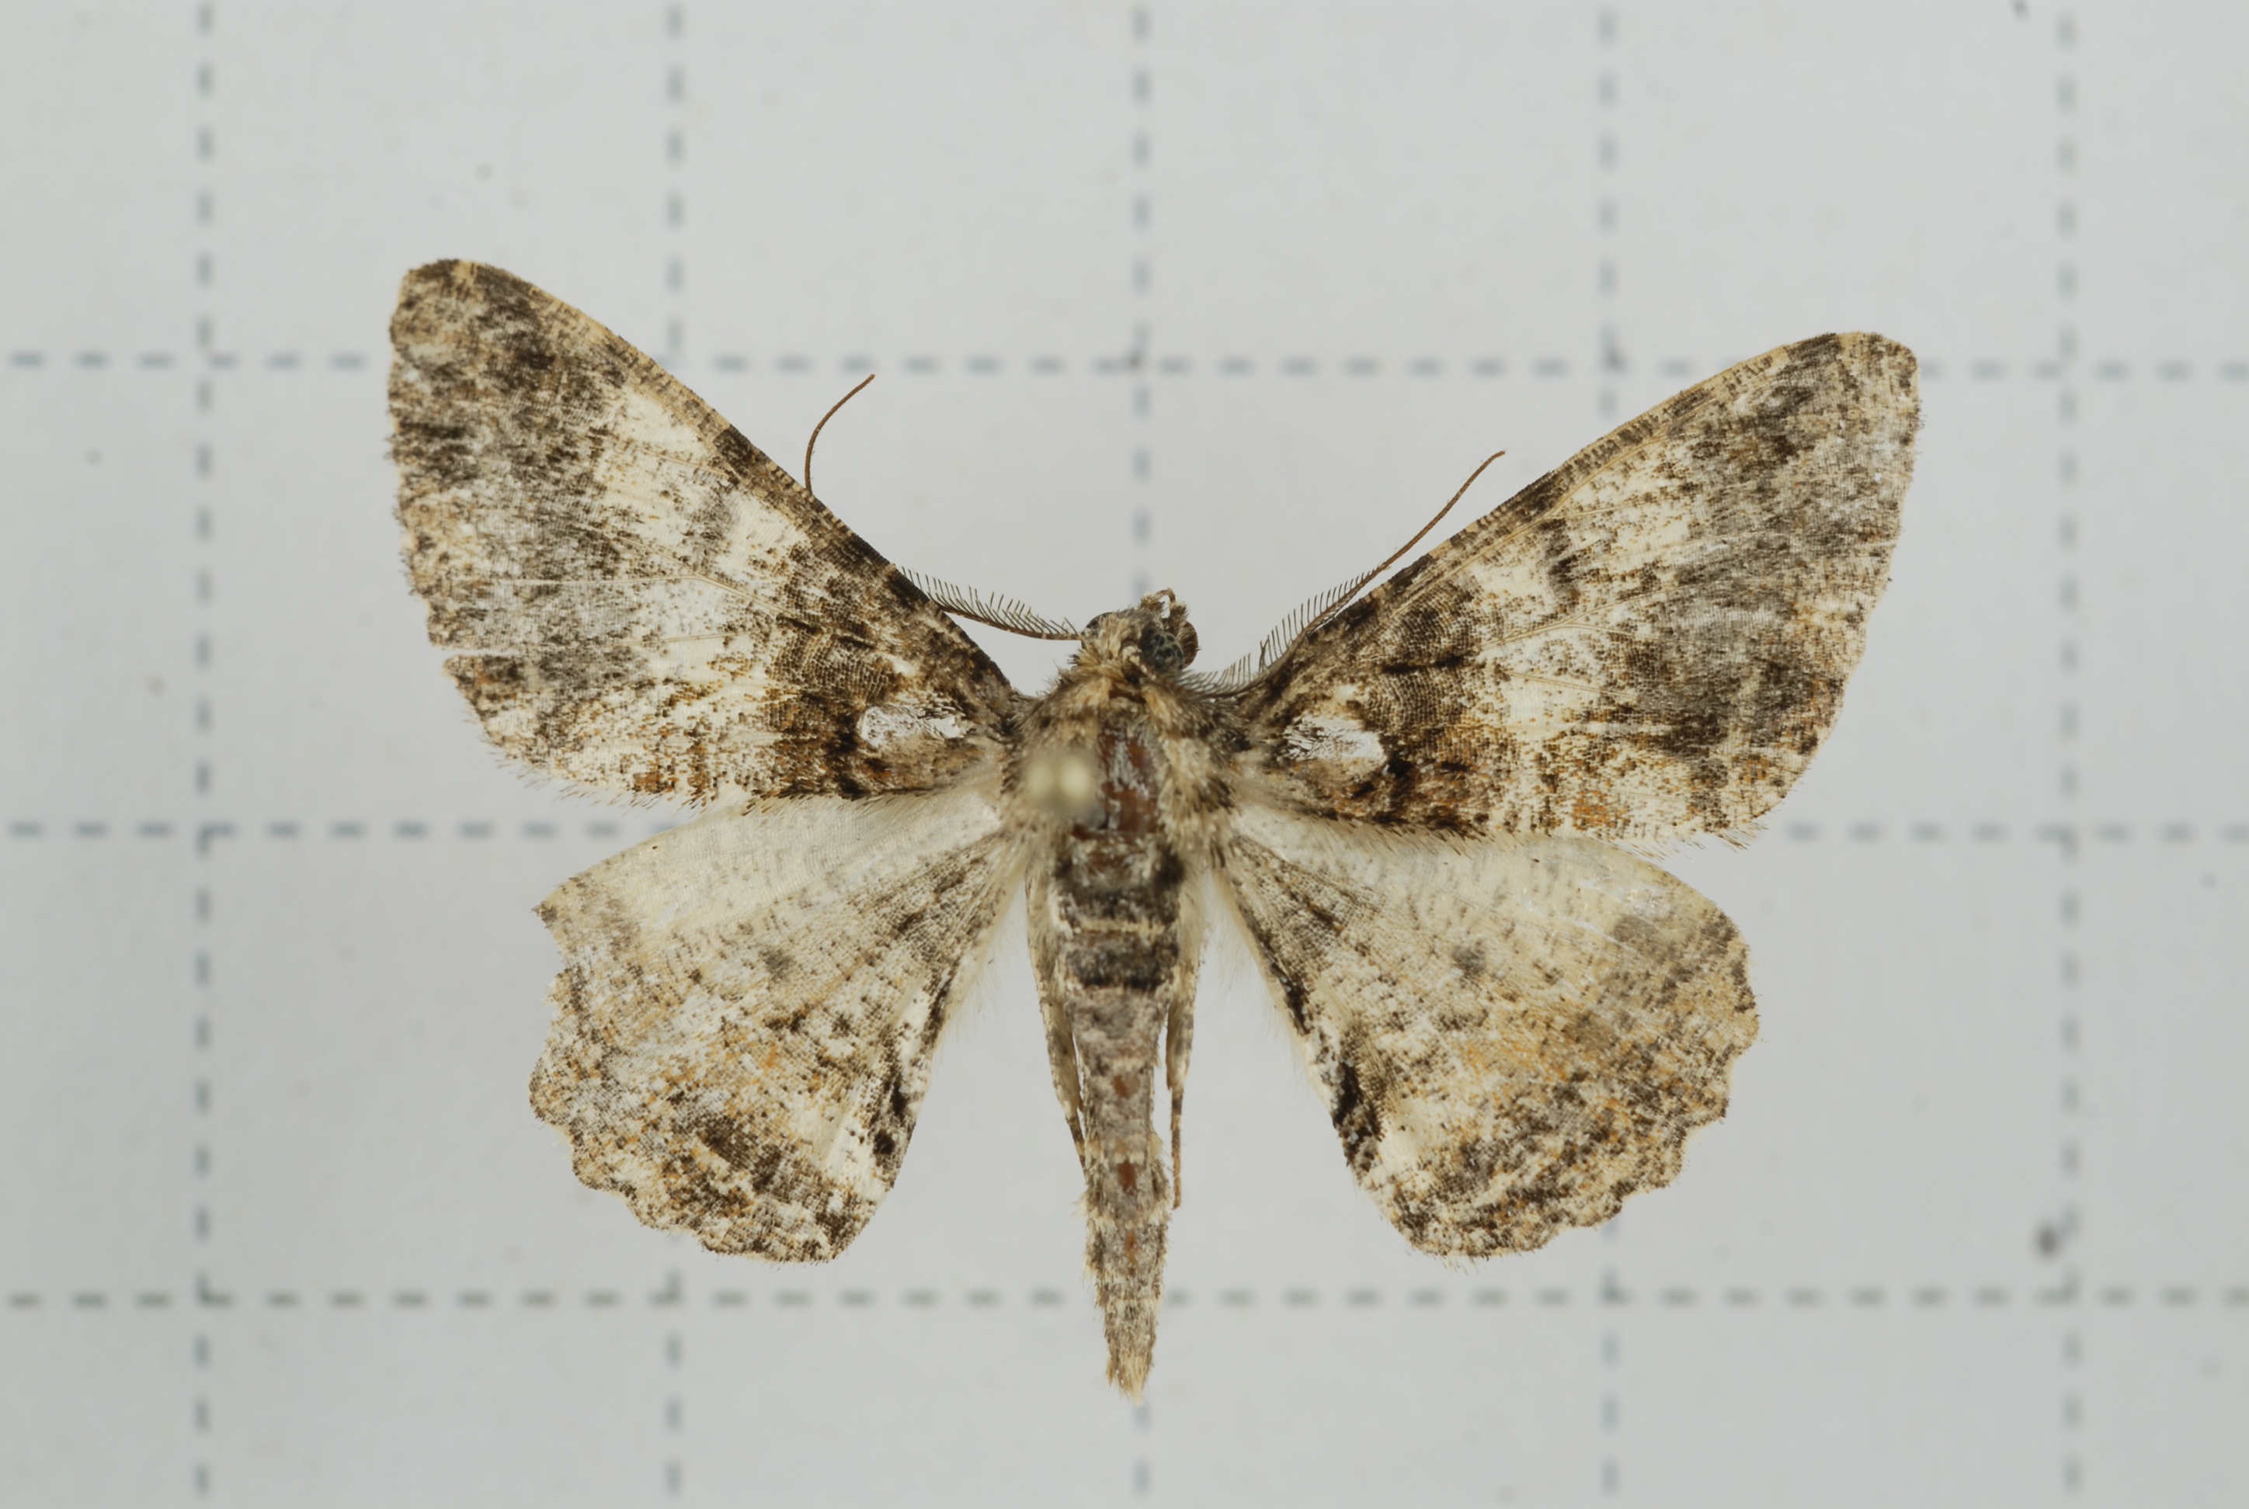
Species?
Alcis taiwanovariegata
